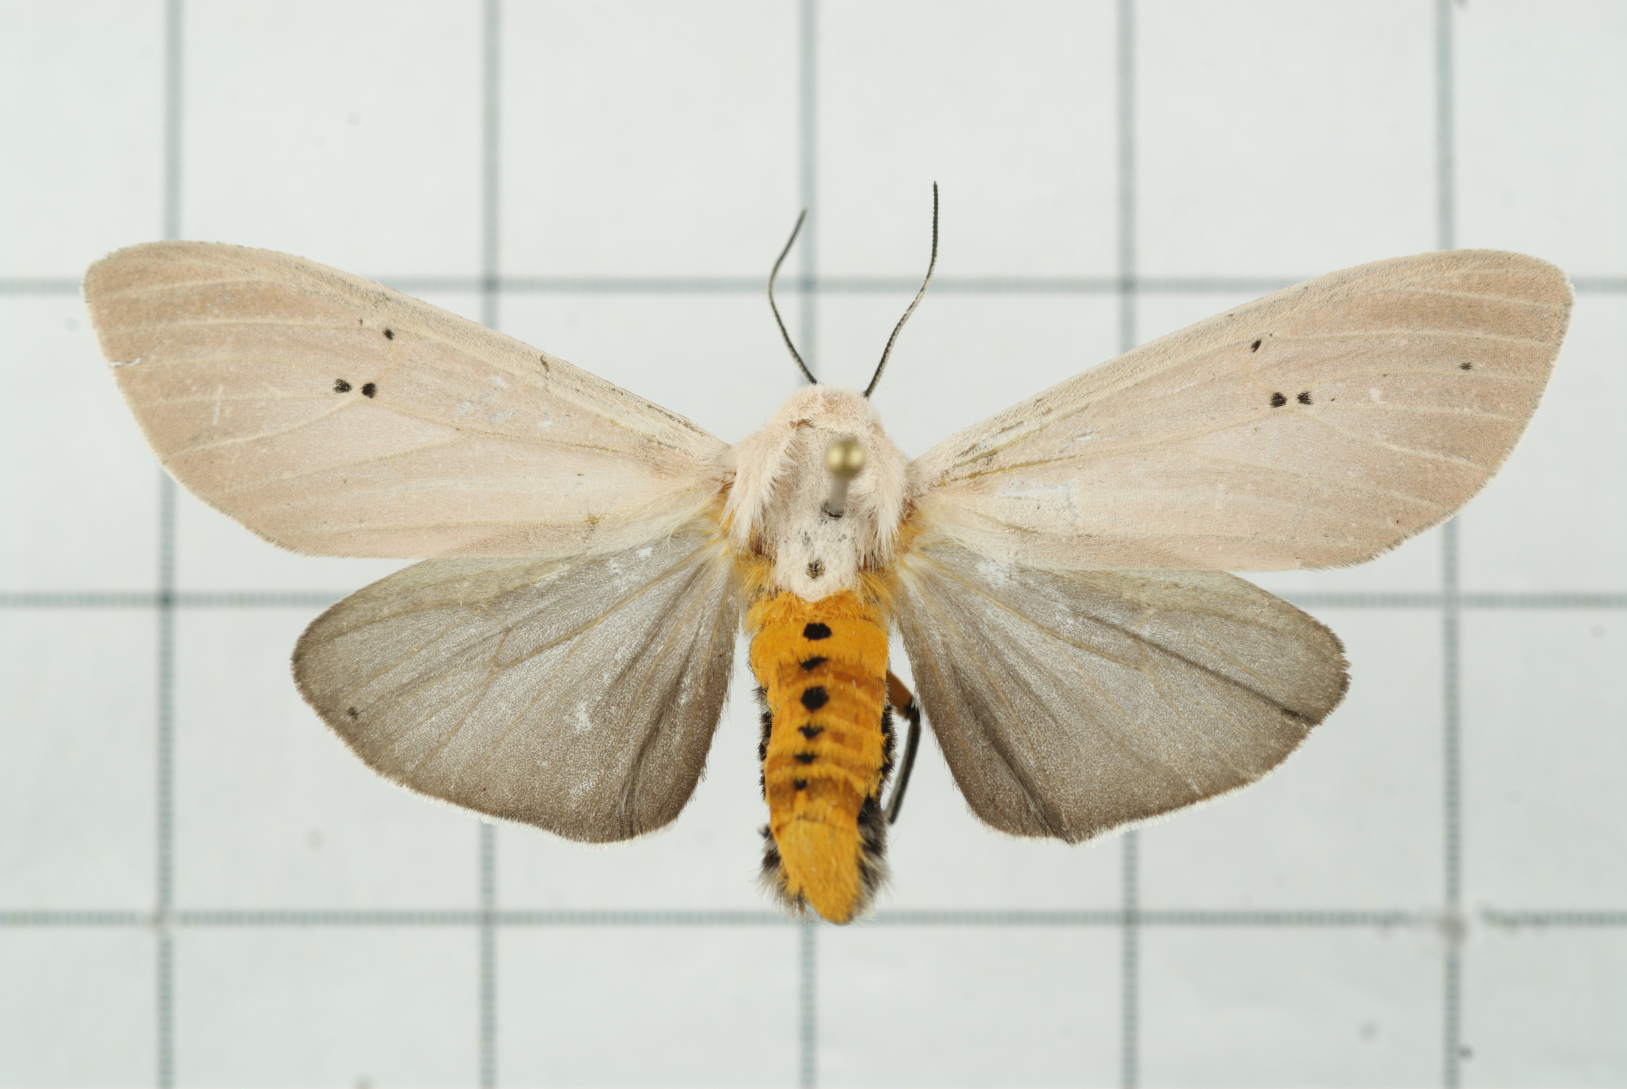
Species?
Creatonotos transiens koni
